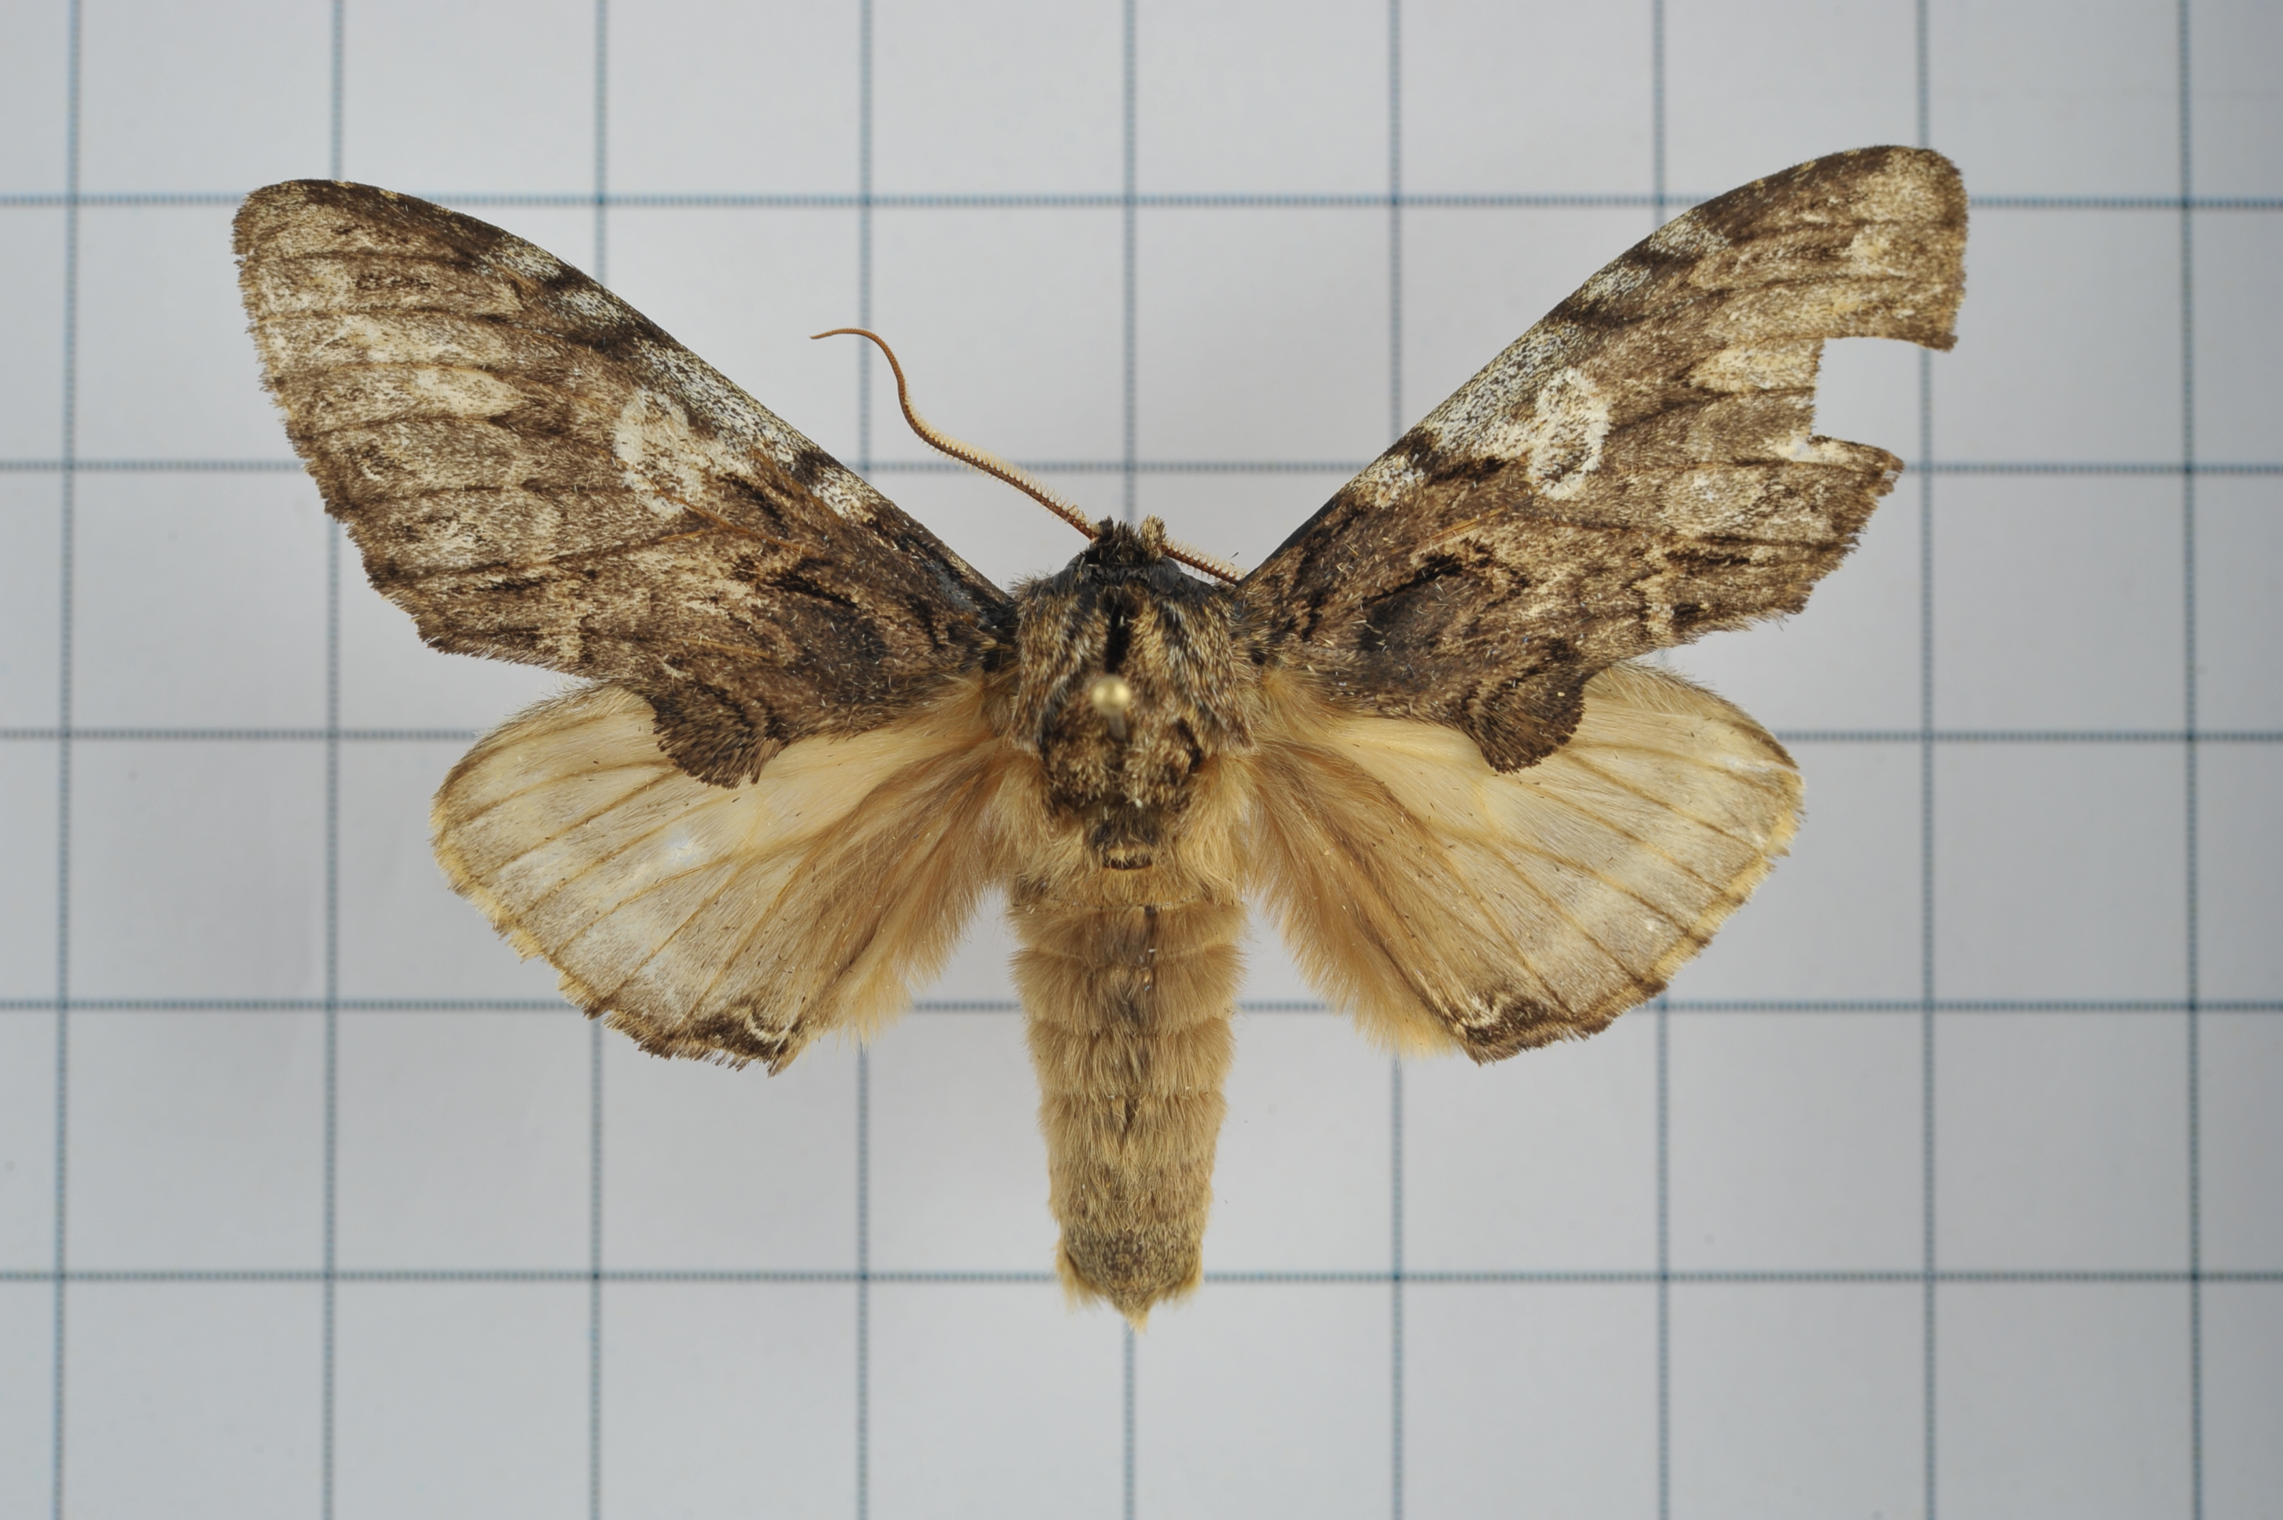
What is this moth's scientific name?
Rachiades lichenicolor albimaculata
